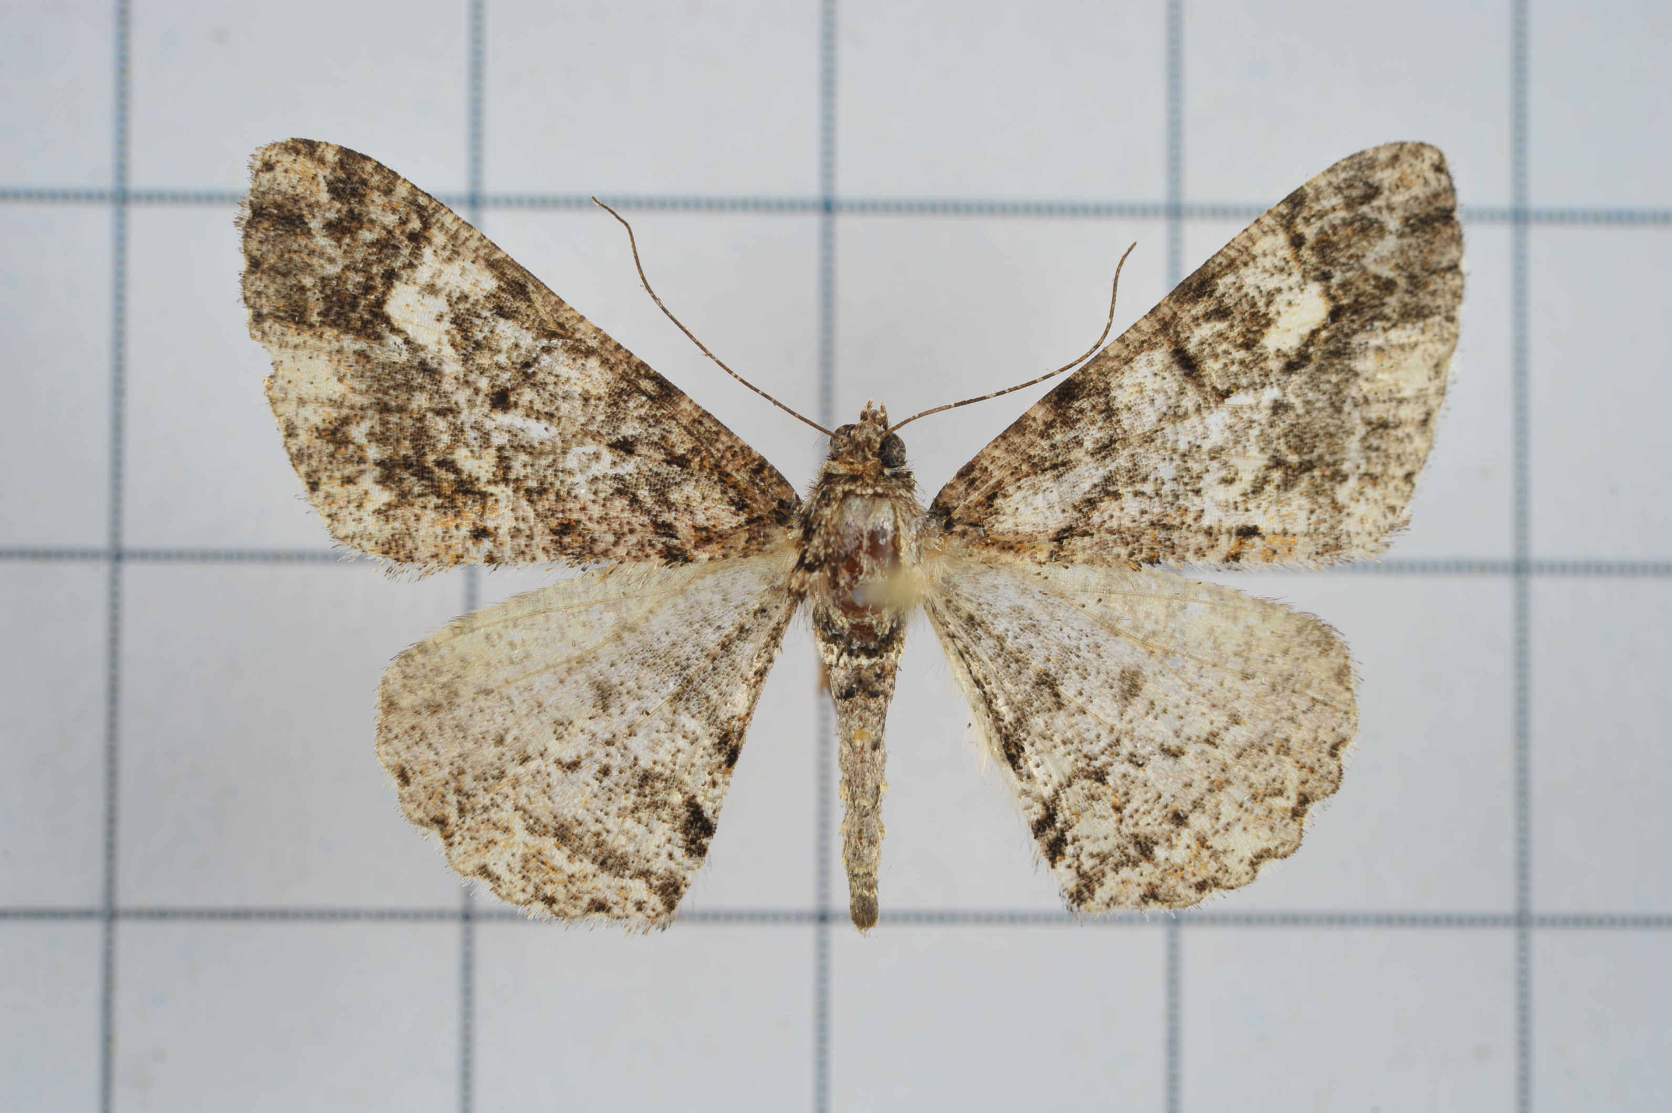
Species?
Alcis taiwanovariegata
